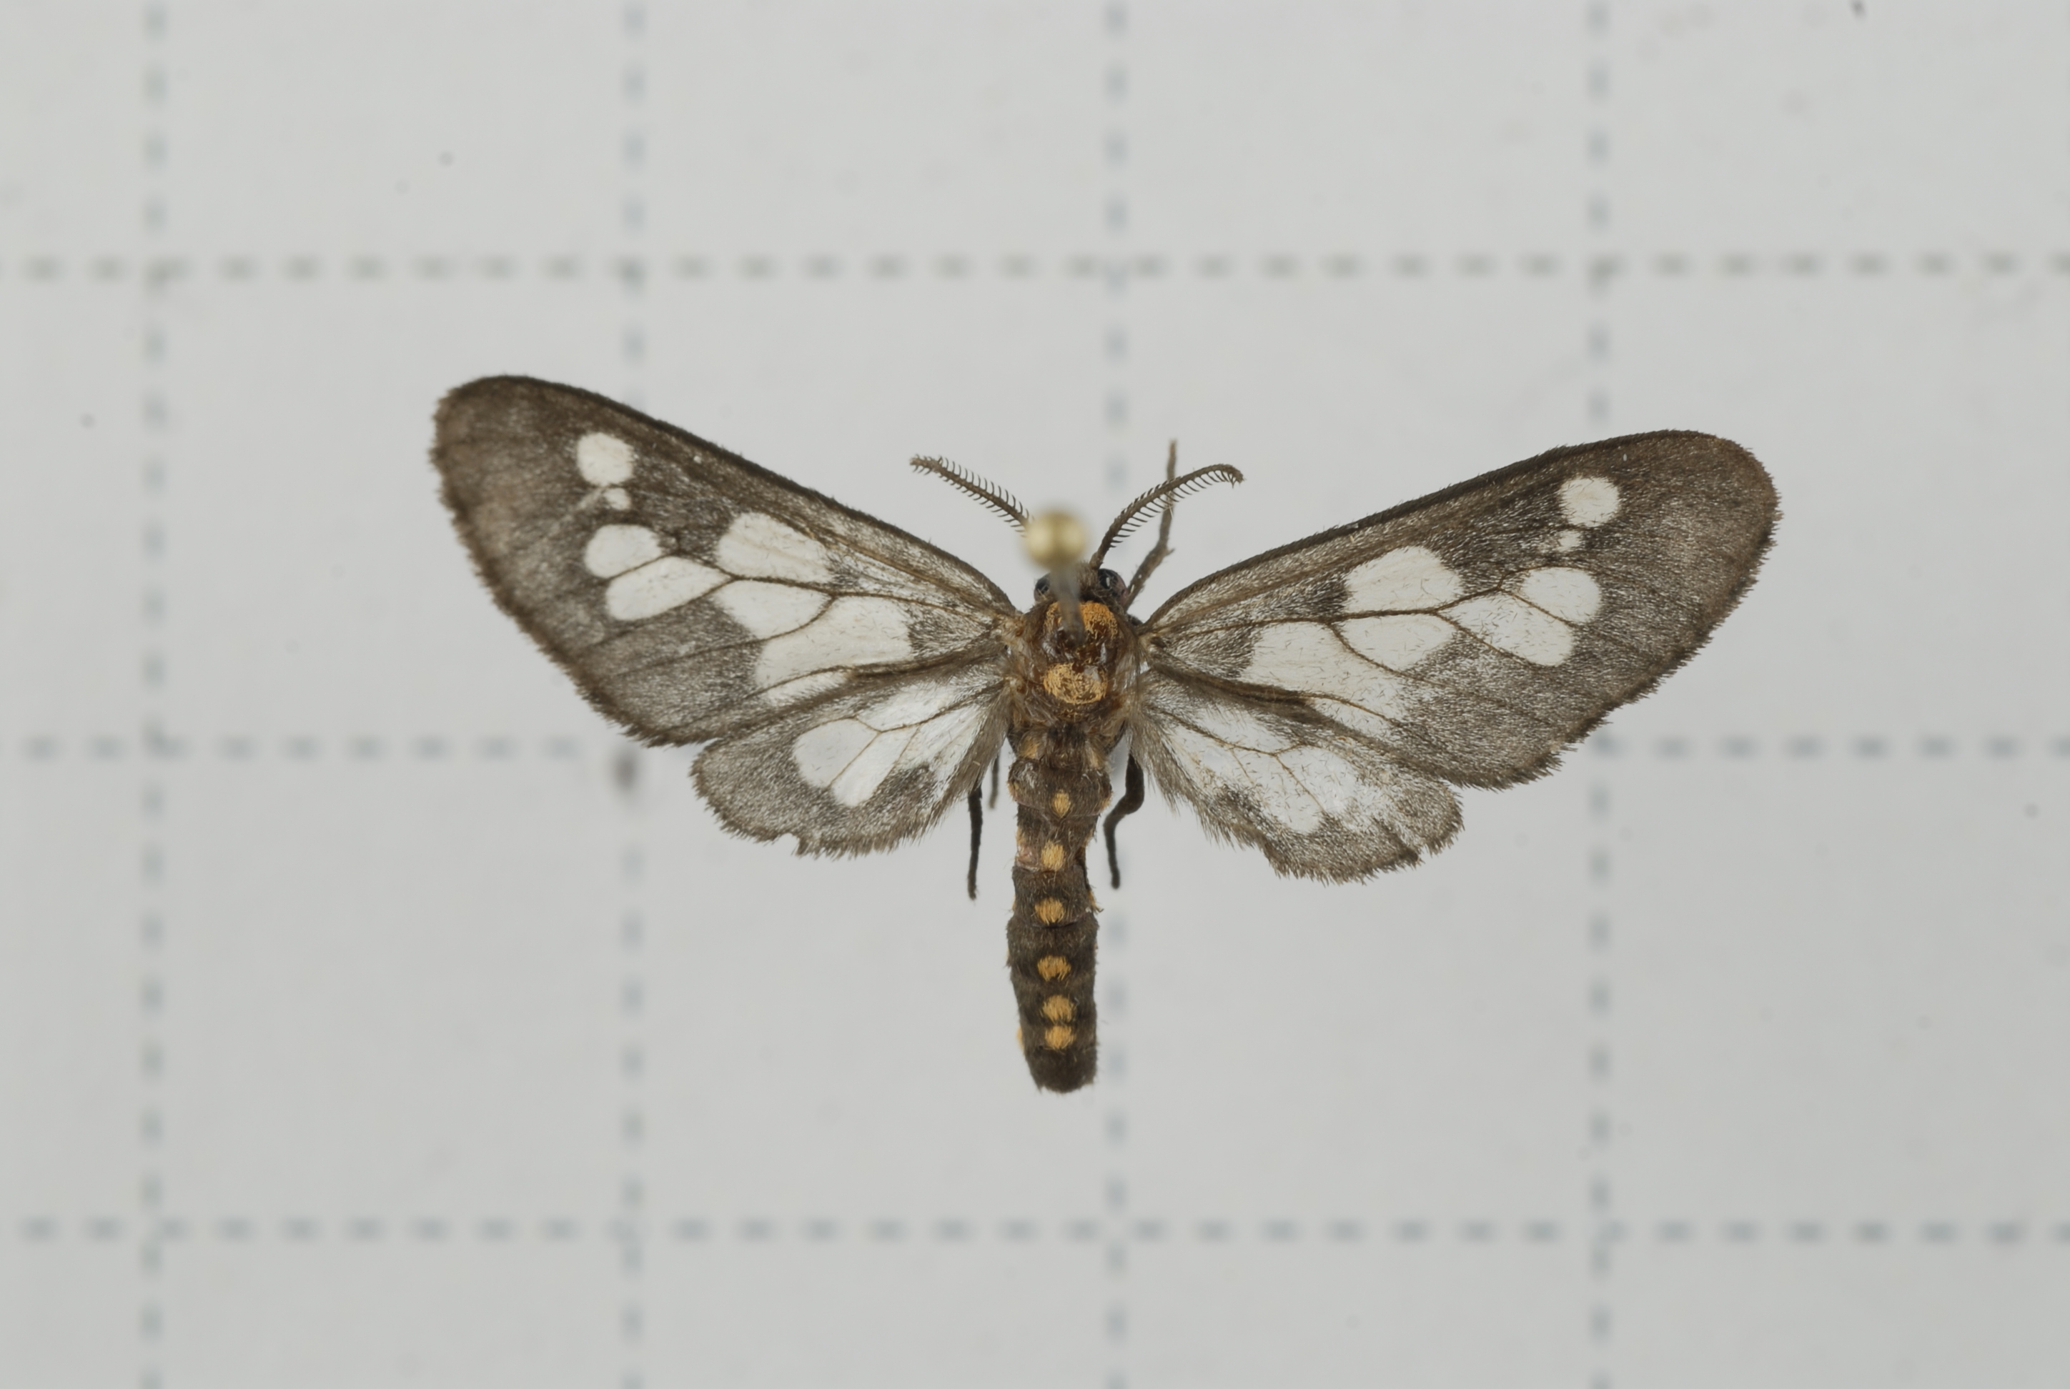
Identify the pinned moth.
Eressa confinis finitima
